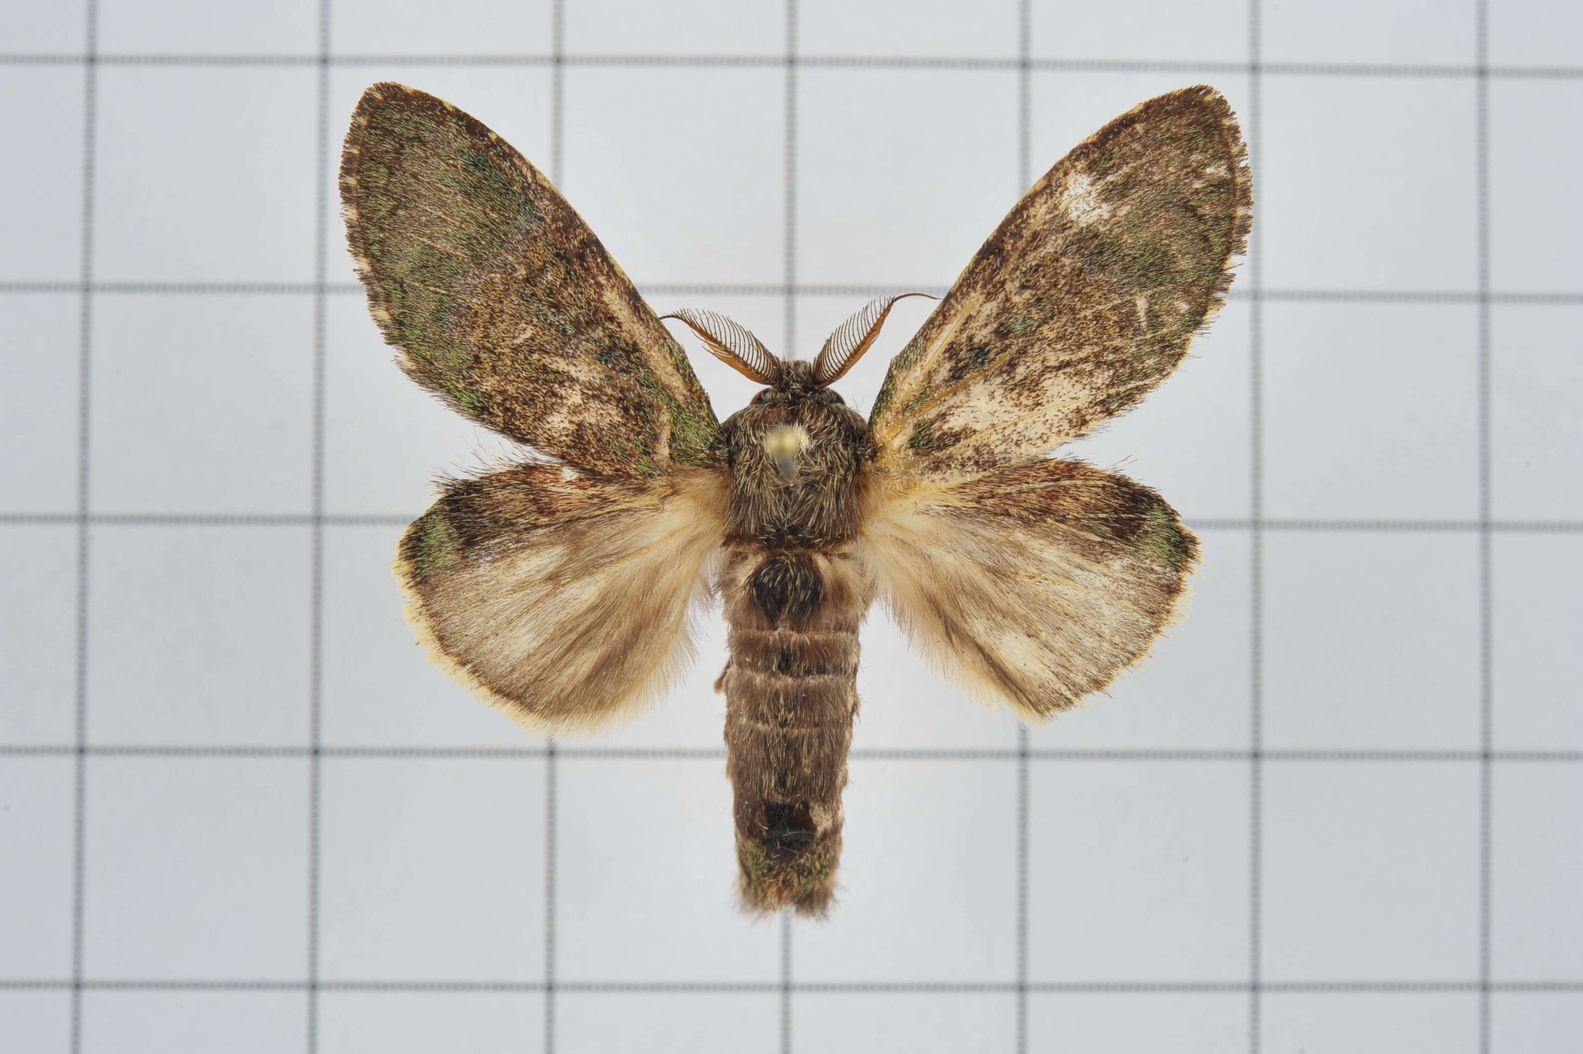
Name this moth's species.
Syntypistis pallidifascia pallidifascia
